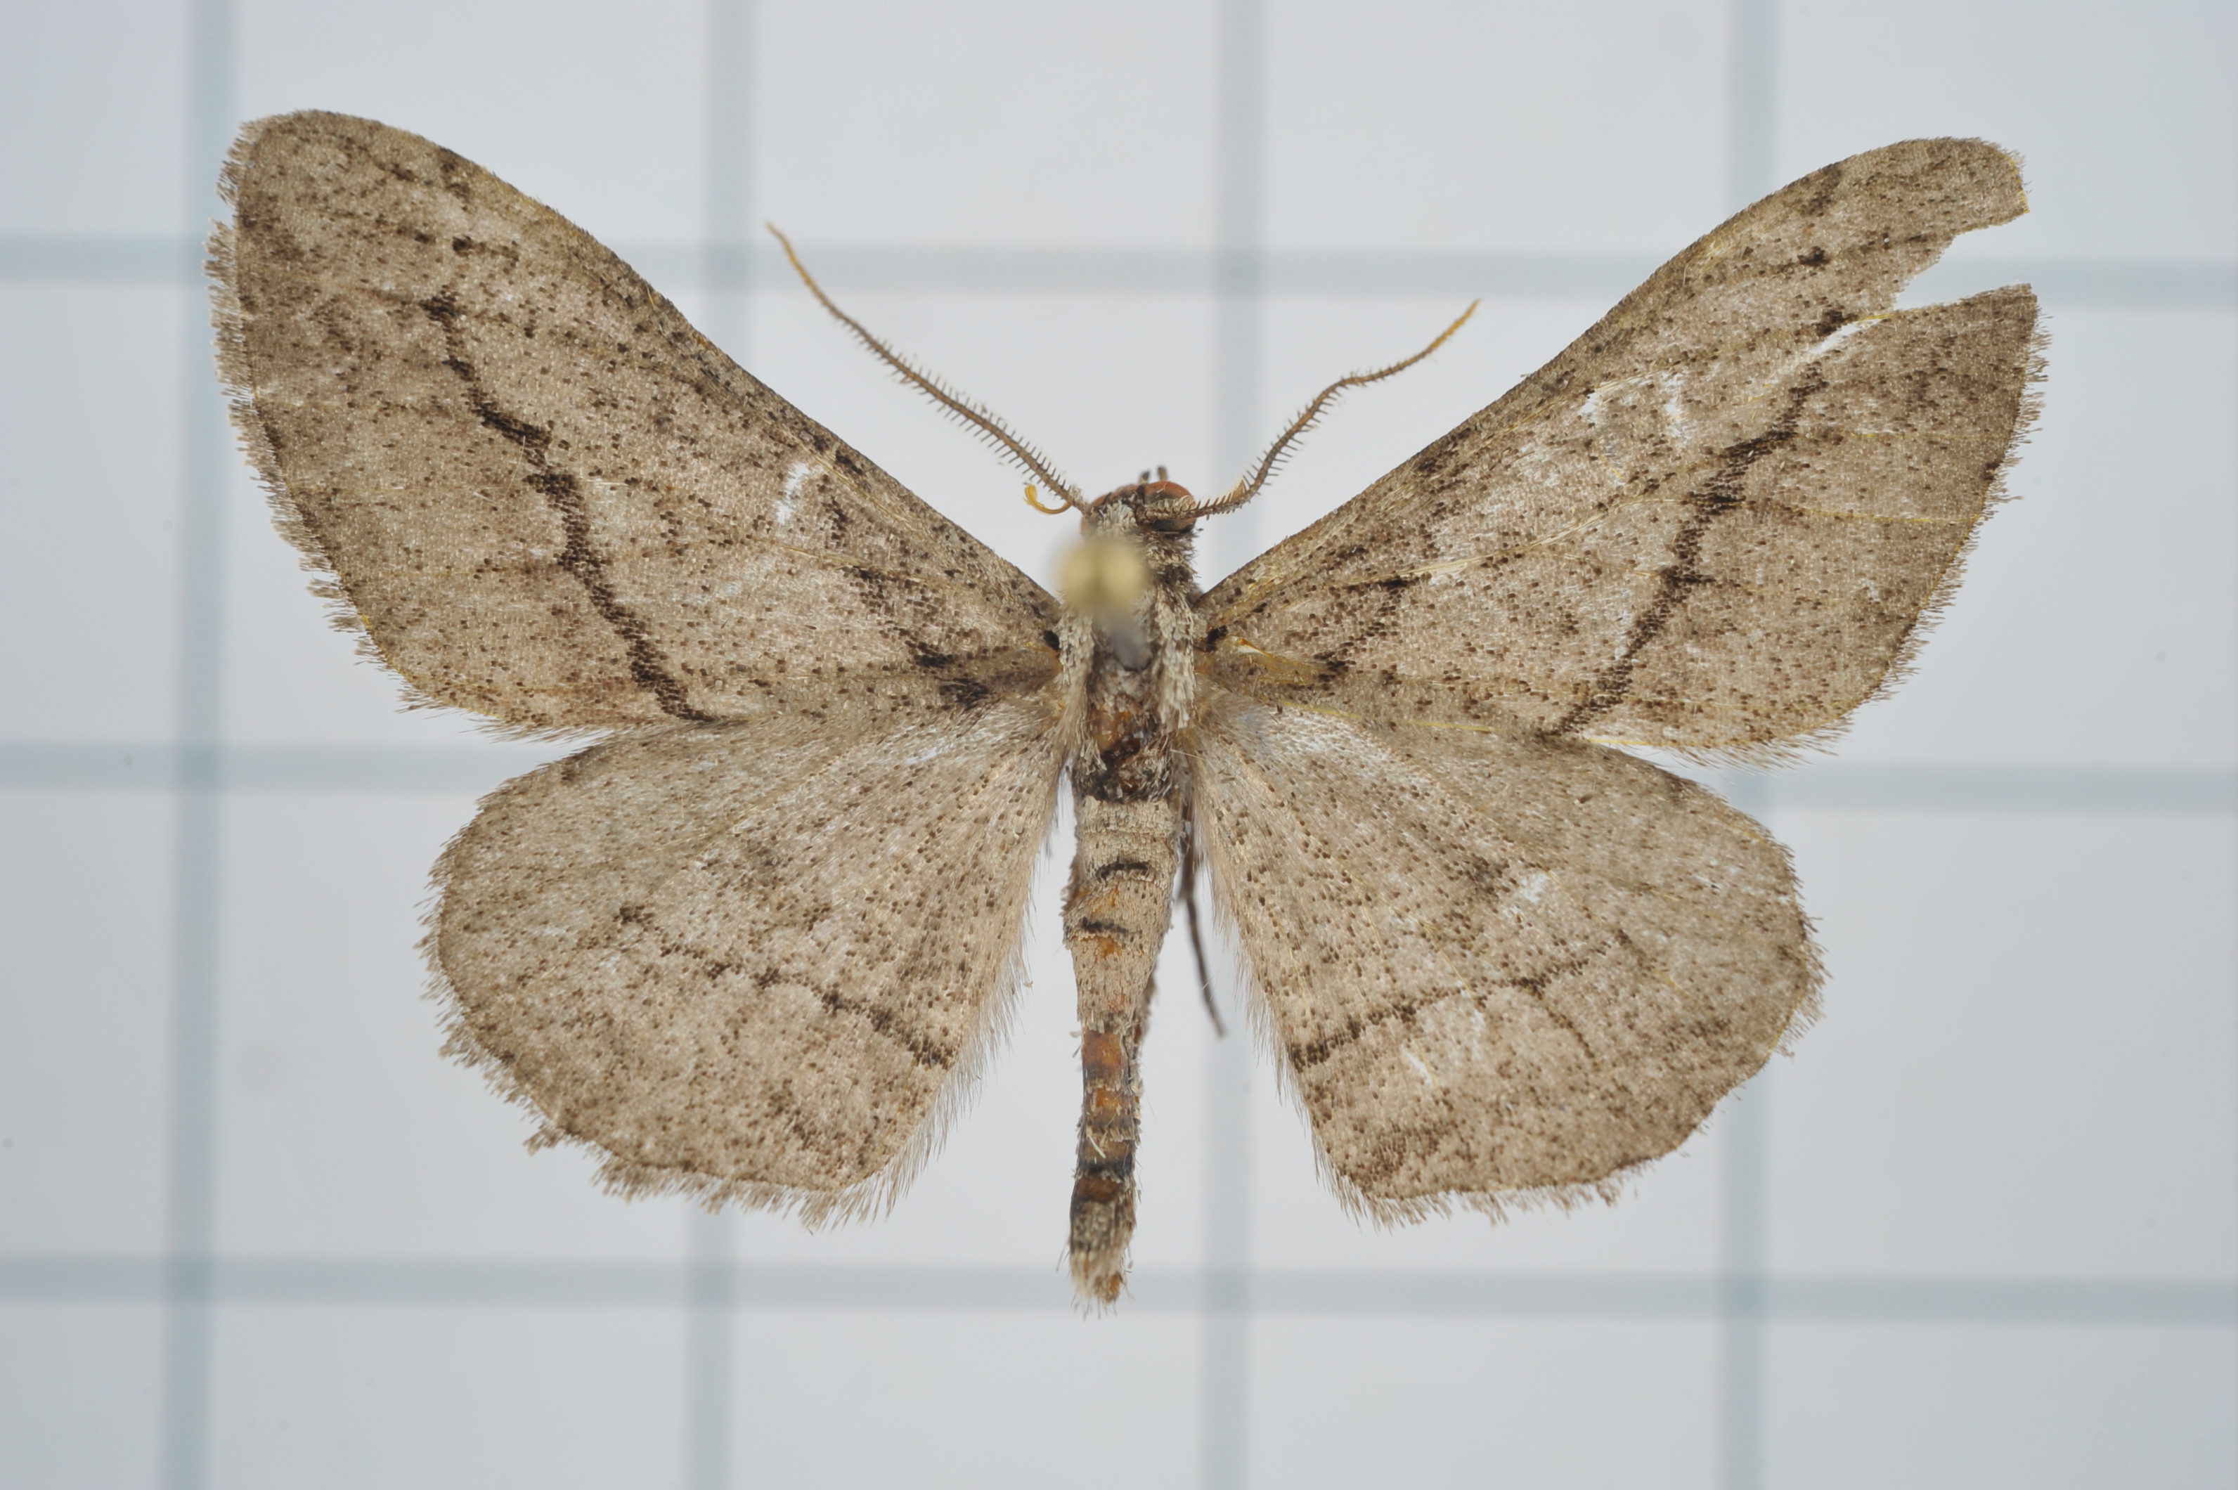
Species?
Rikiosatoa transversa
